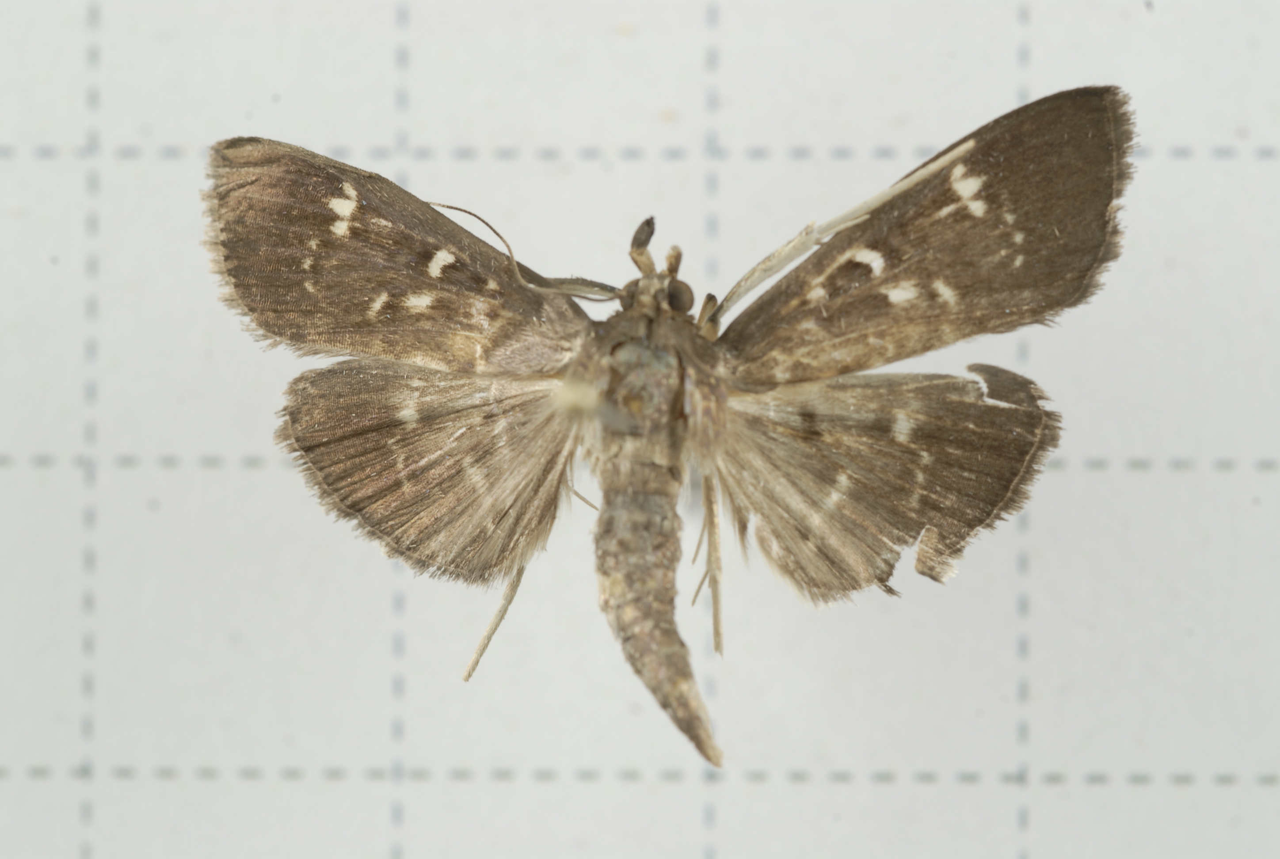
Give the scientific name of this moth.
Prorodes mimica
